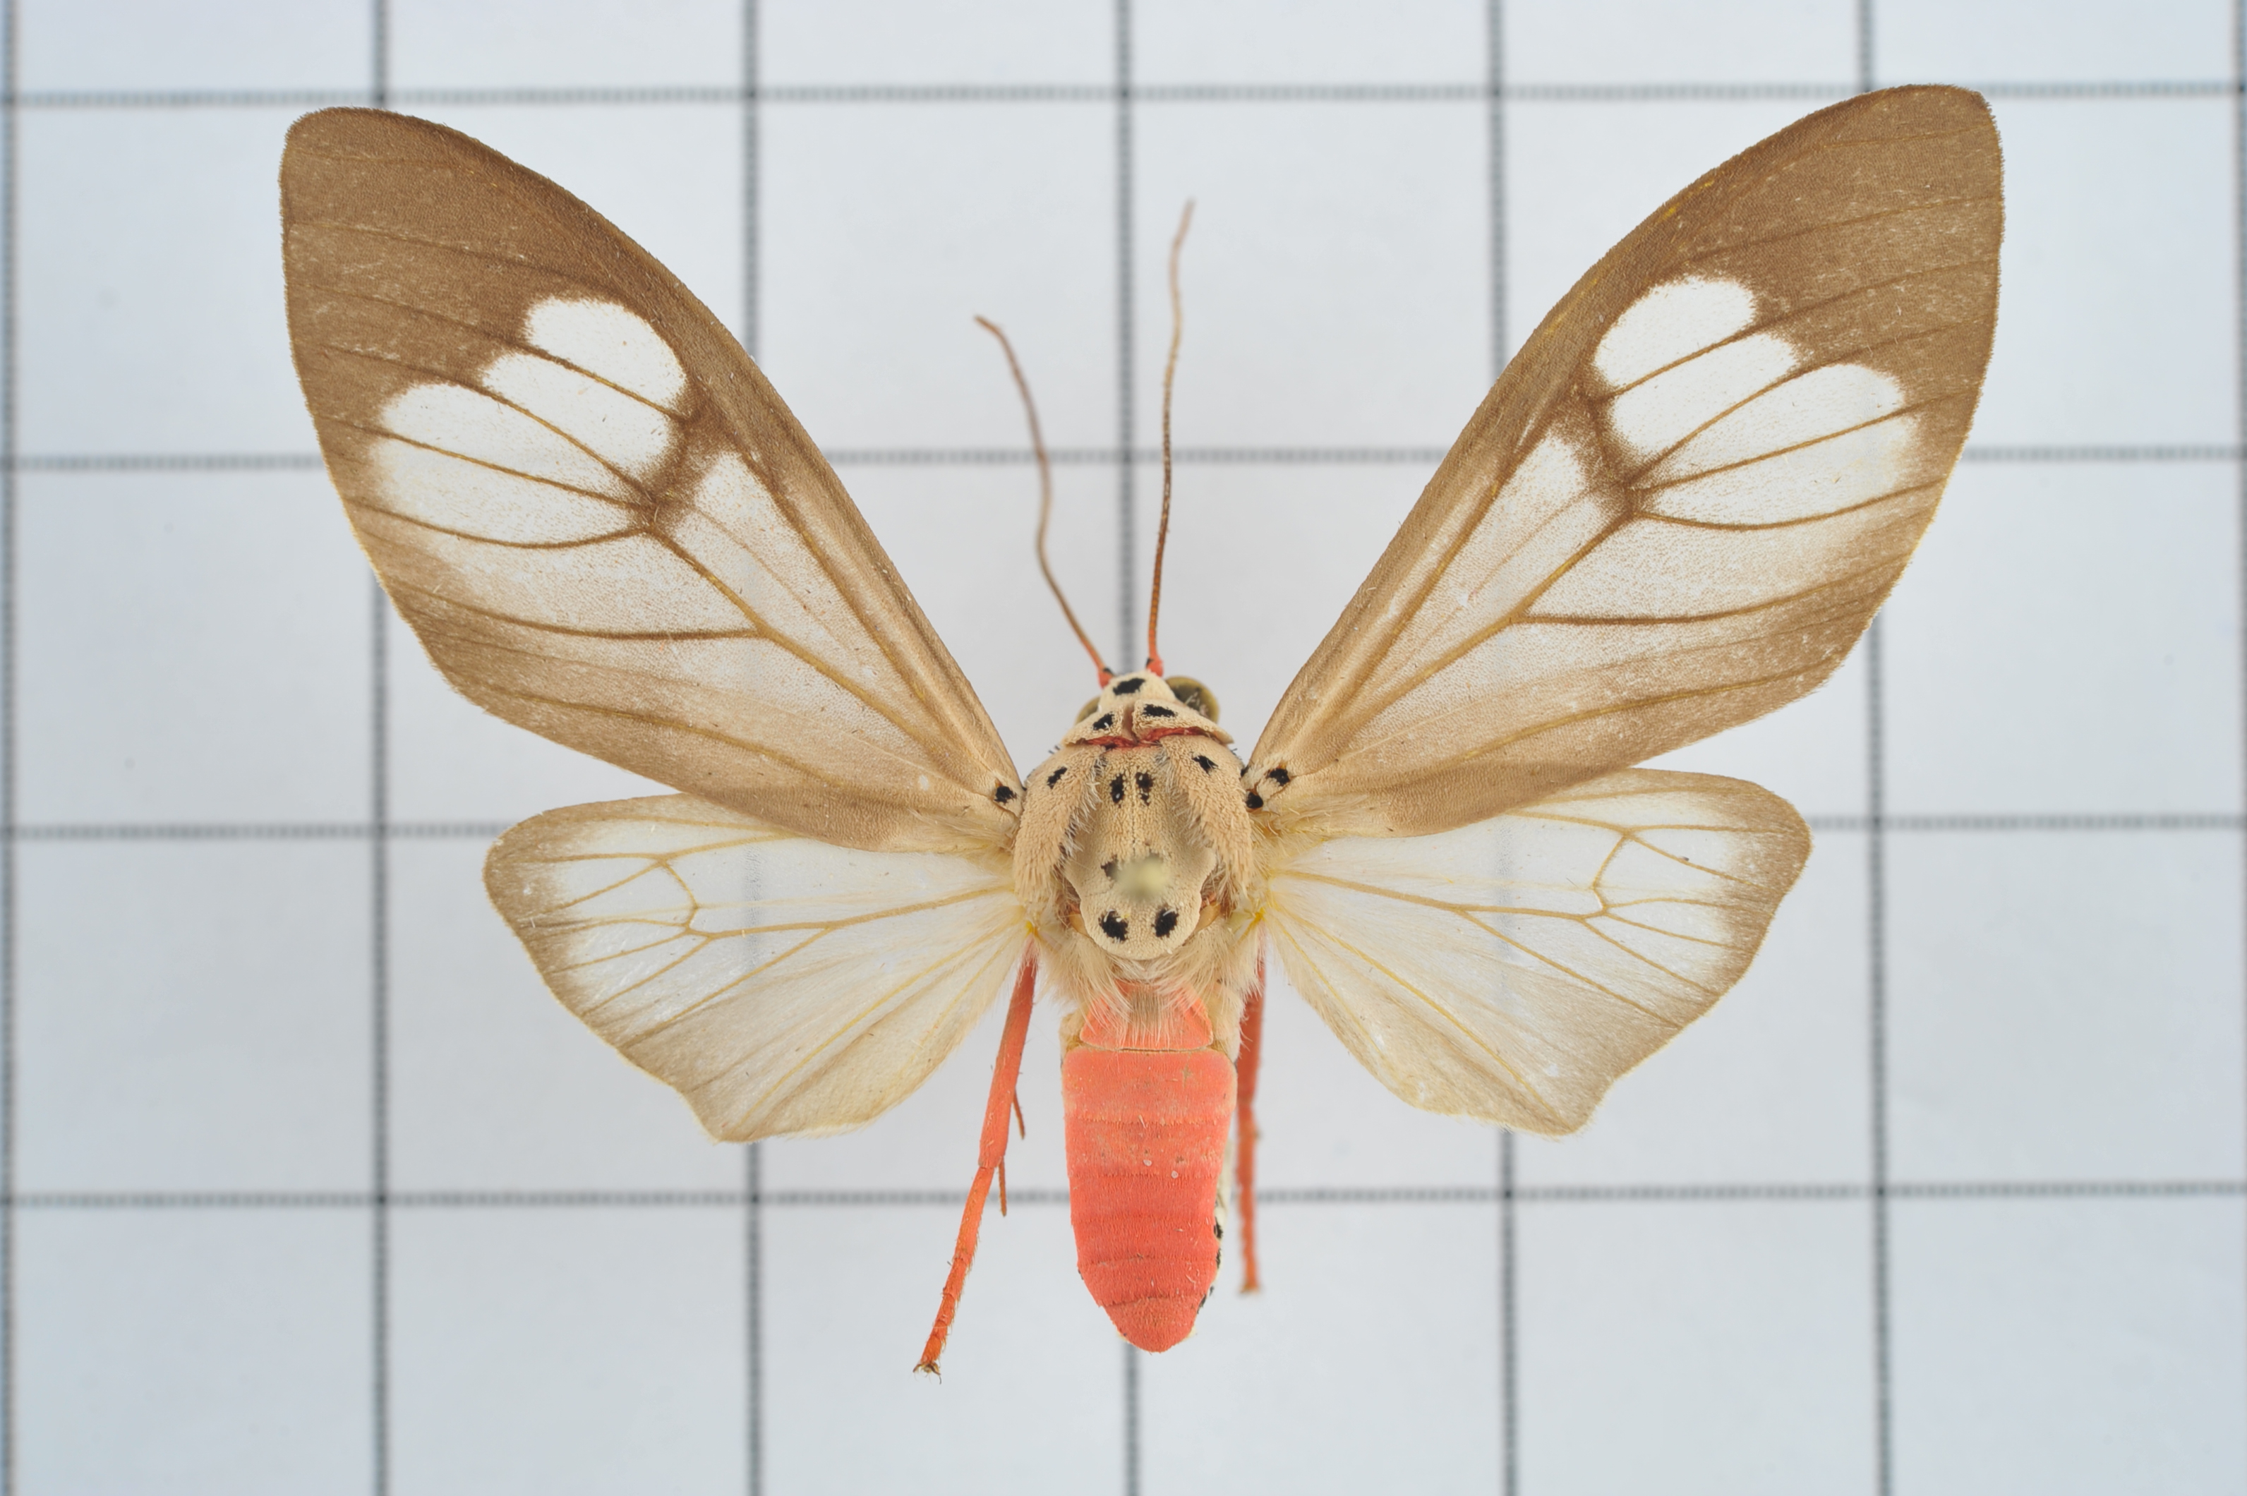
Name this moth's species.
Amerila astreus
